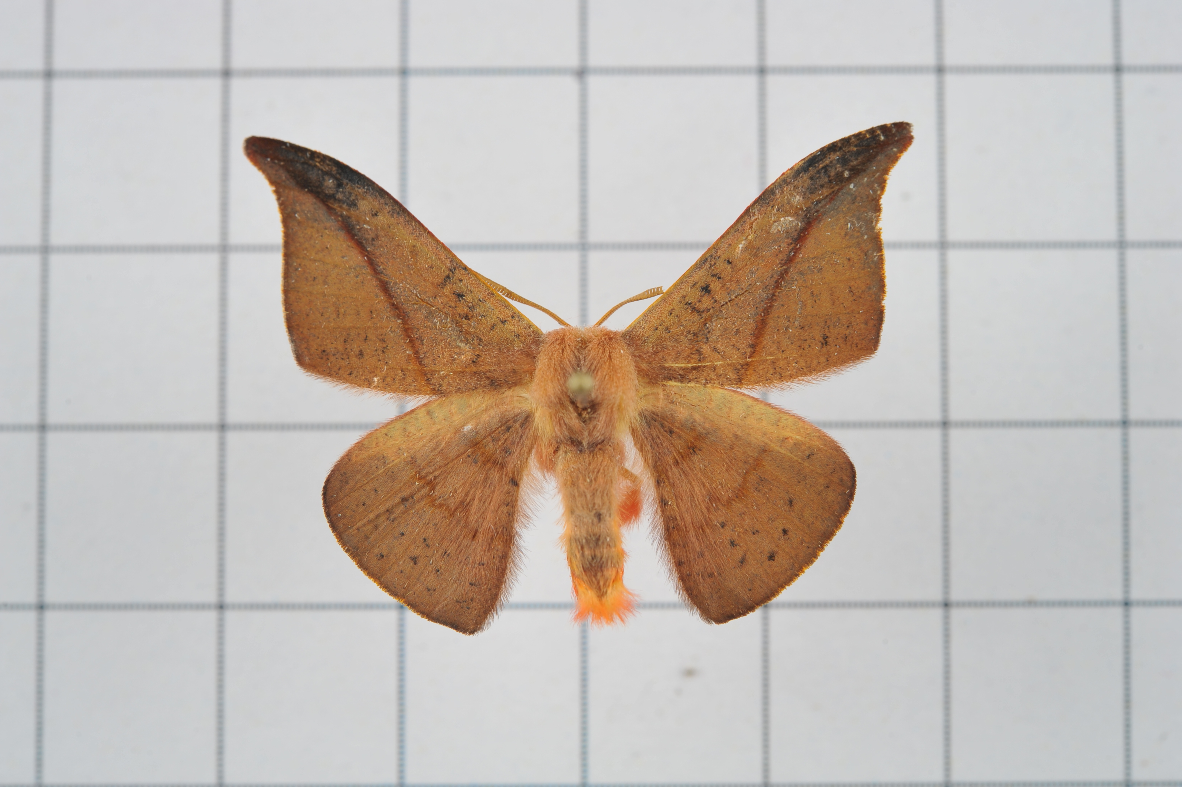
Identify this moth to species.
Oreta insignis
